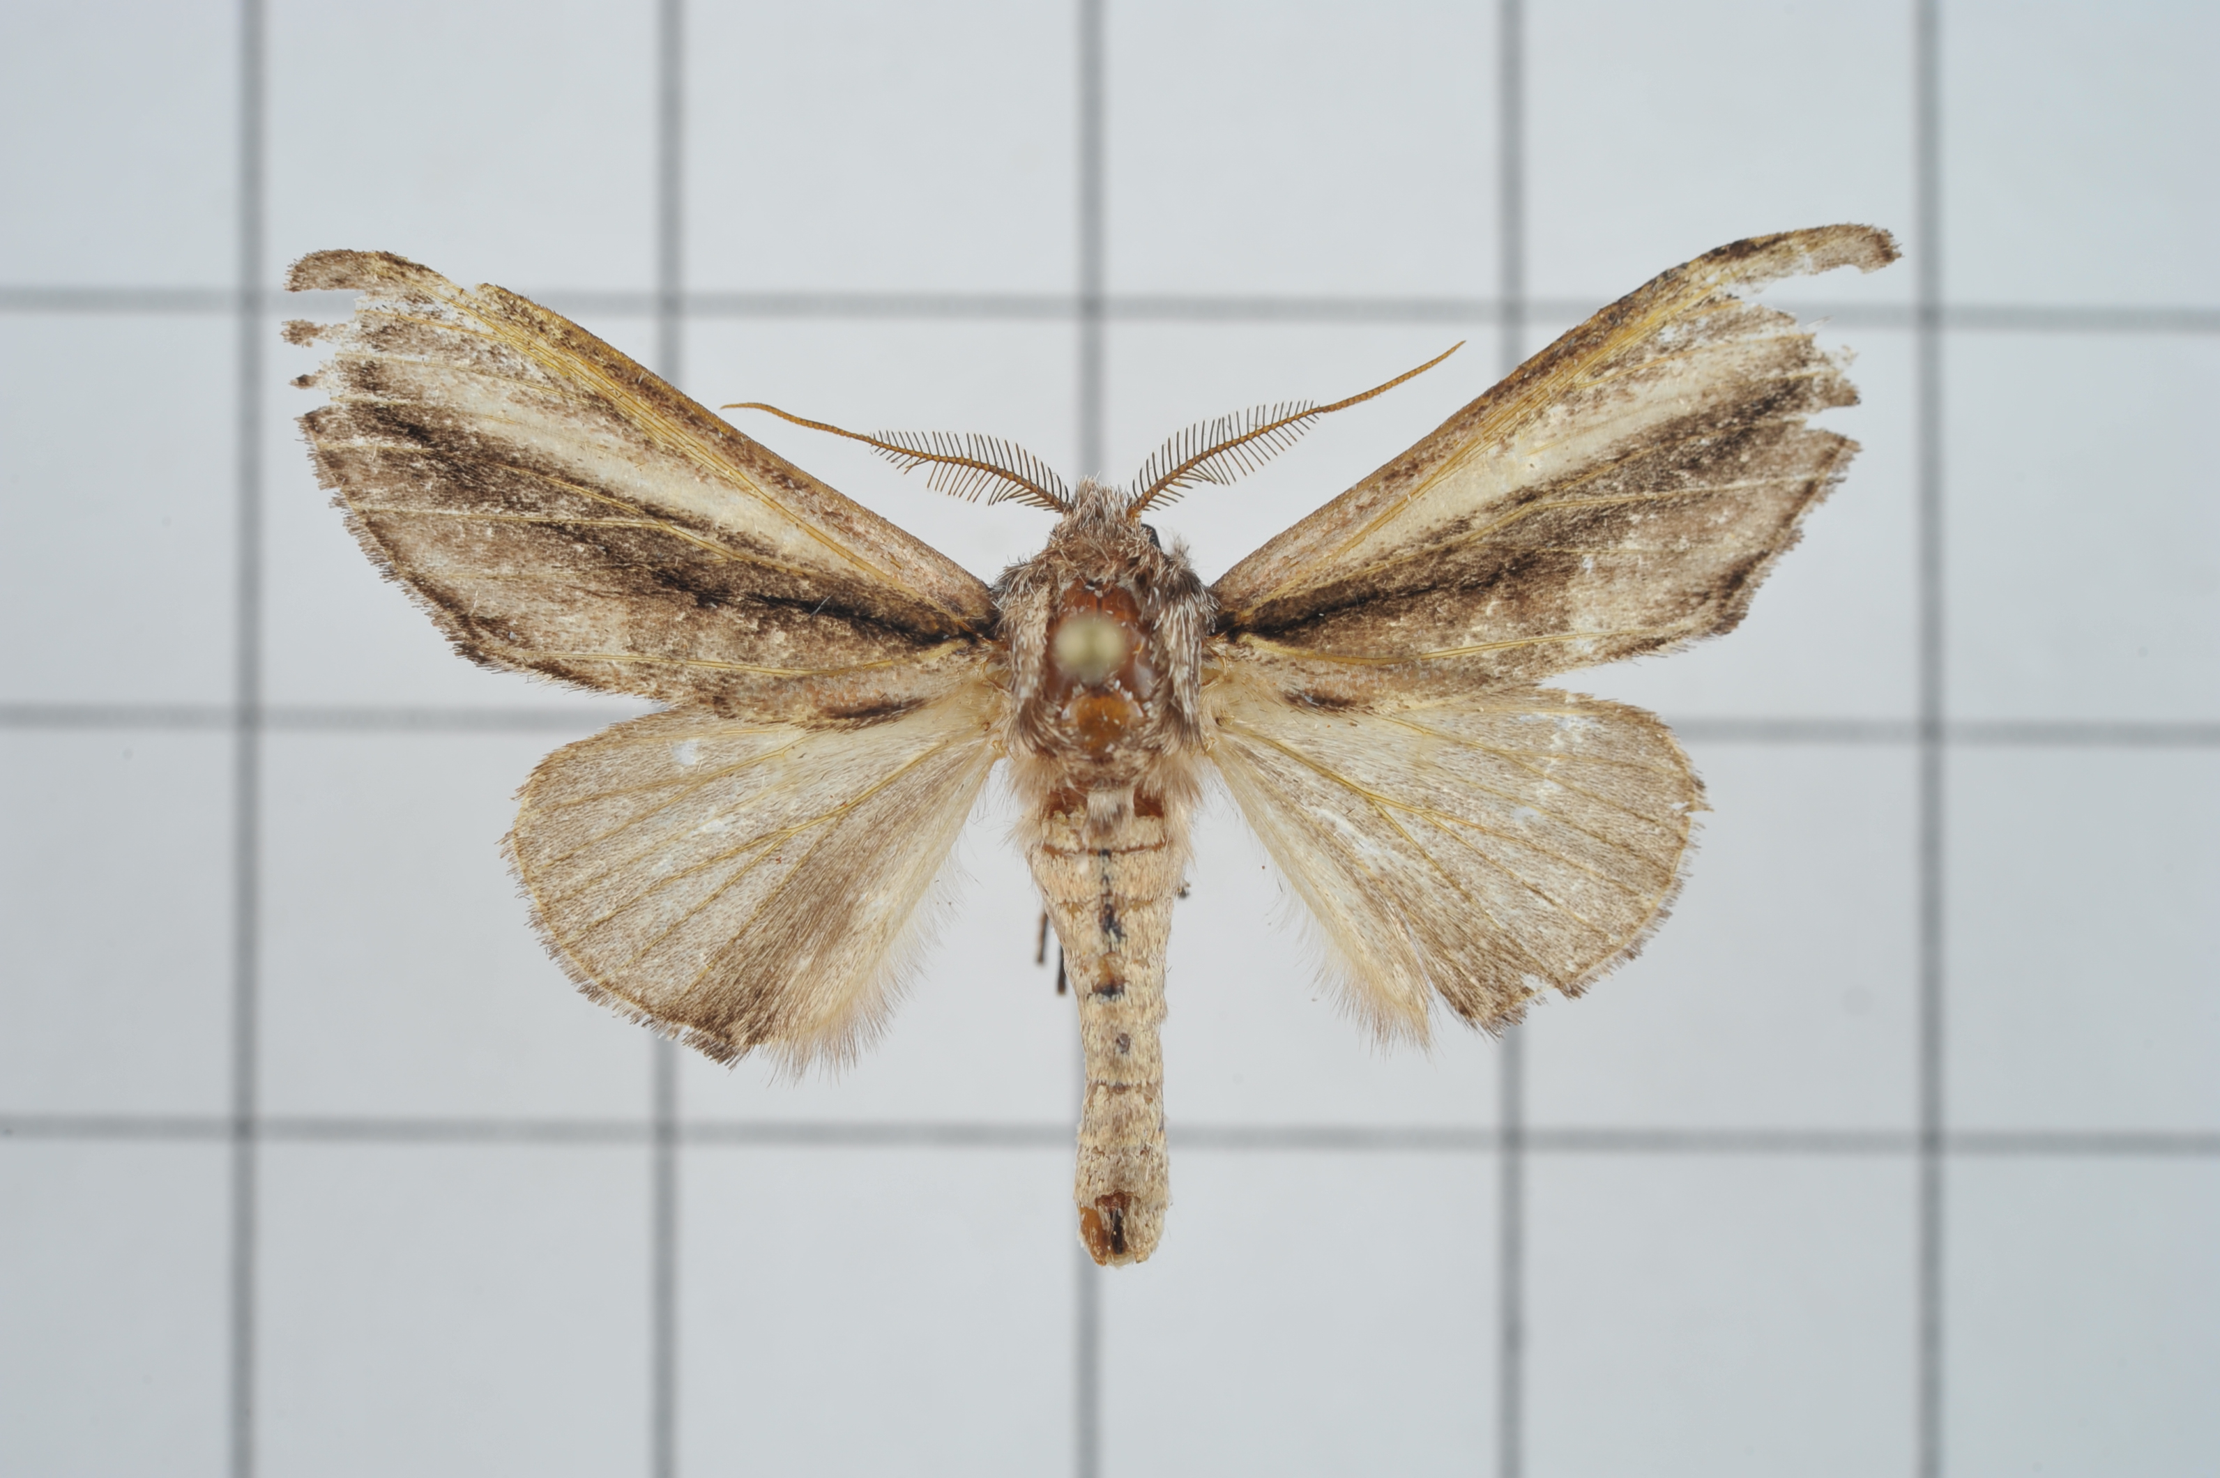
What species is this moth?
Fentonia parabolica
